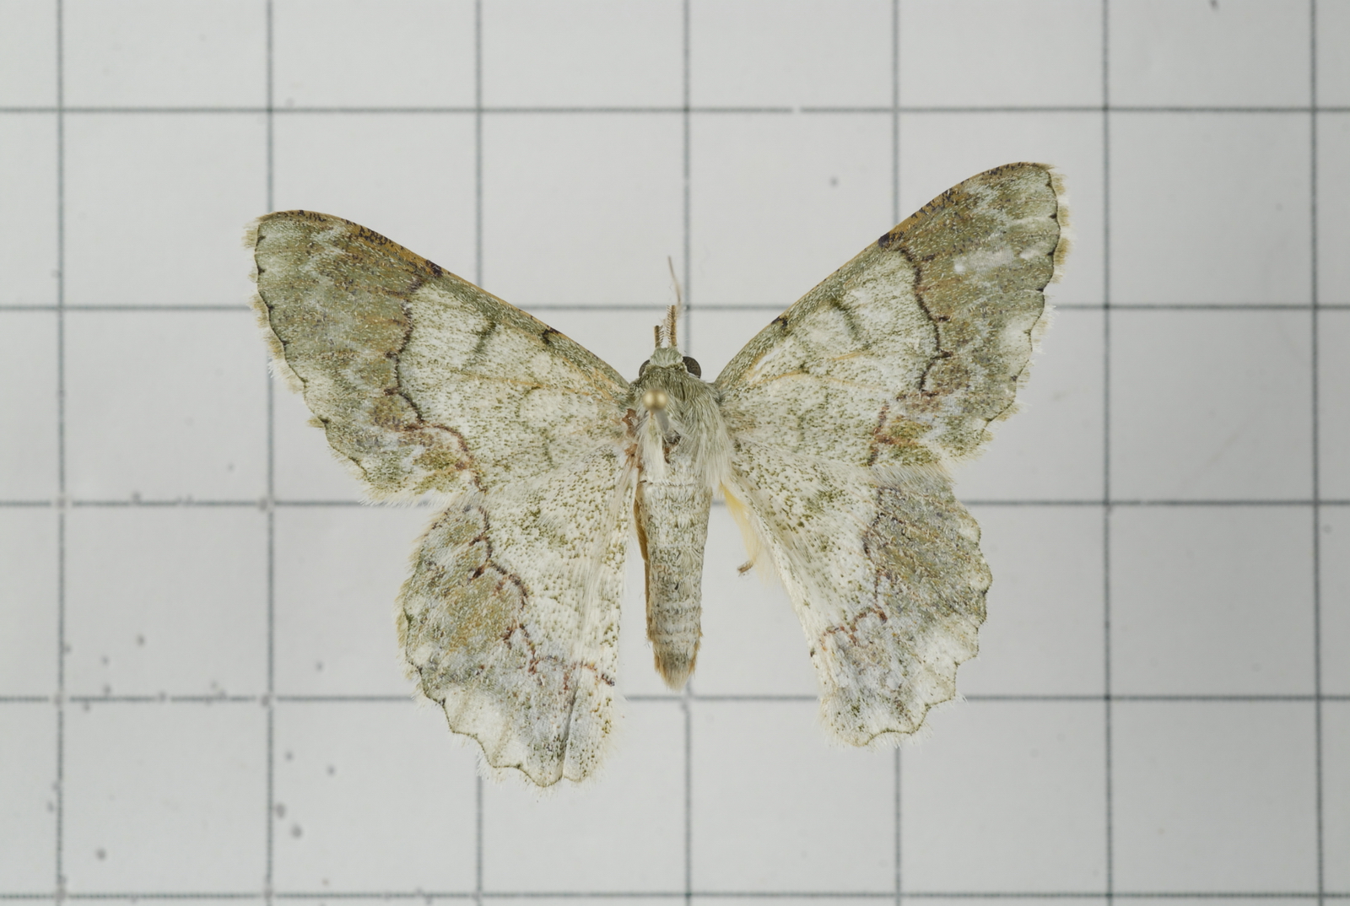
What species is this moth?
Pingasa ruginaria pacifica
